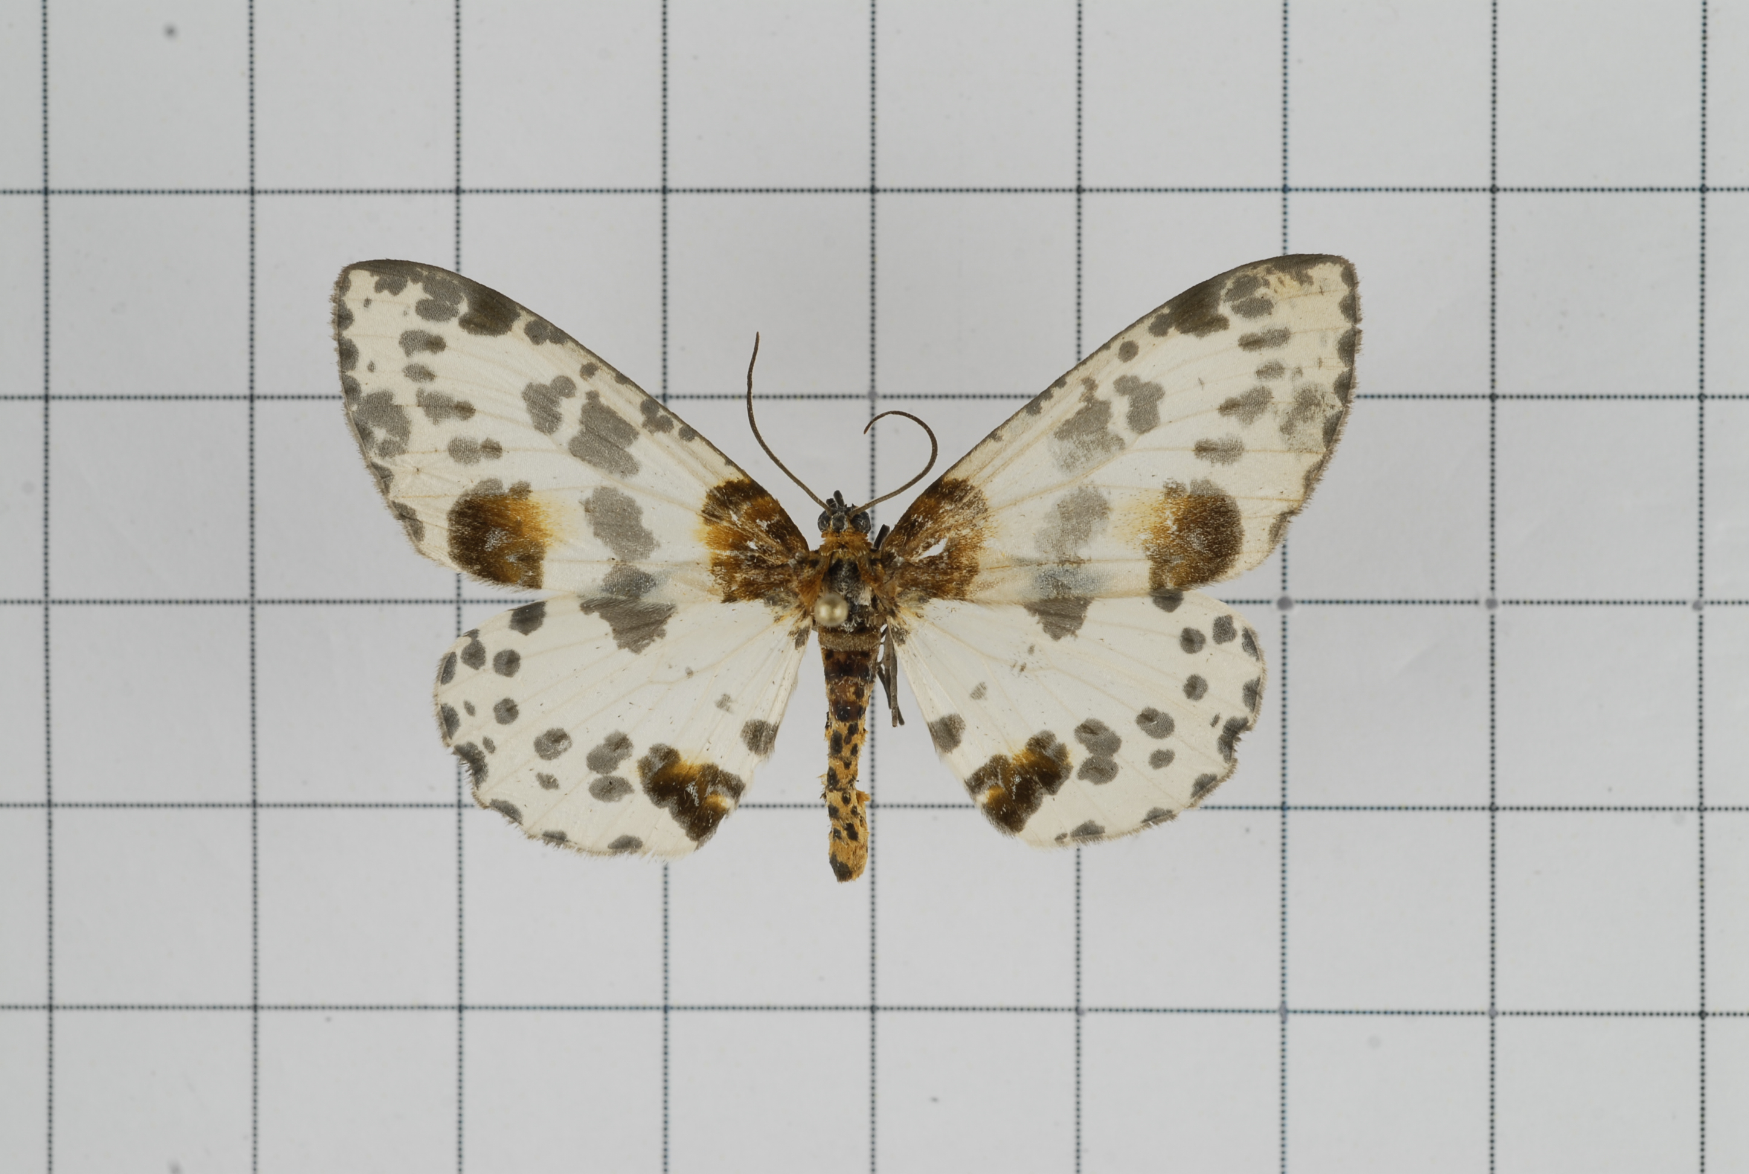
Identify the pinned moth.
Abraxas formosilluminata
